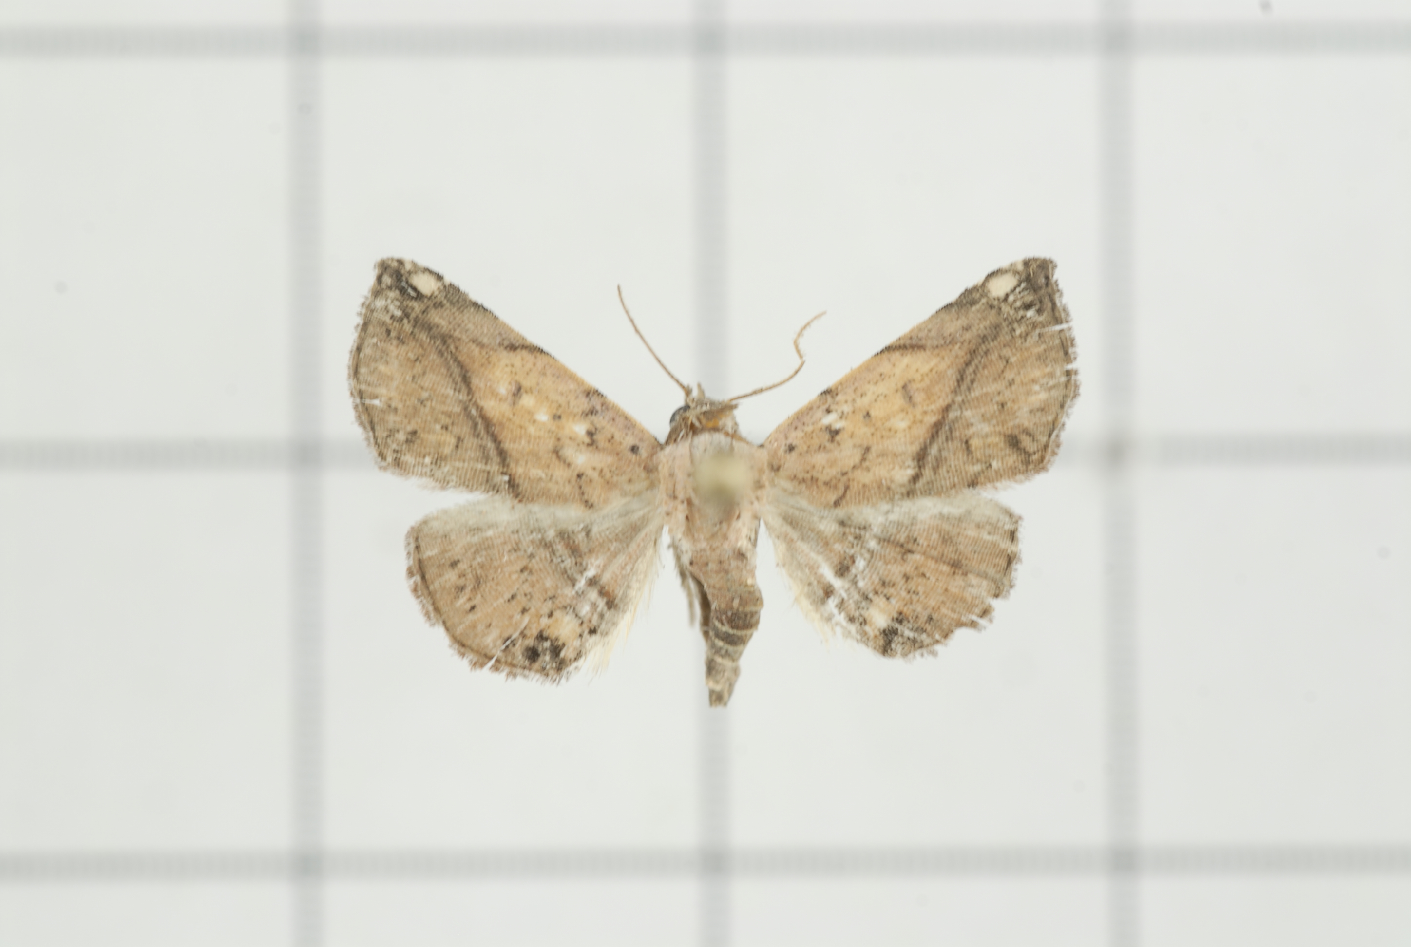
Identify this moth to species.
Eublemma abrupta
